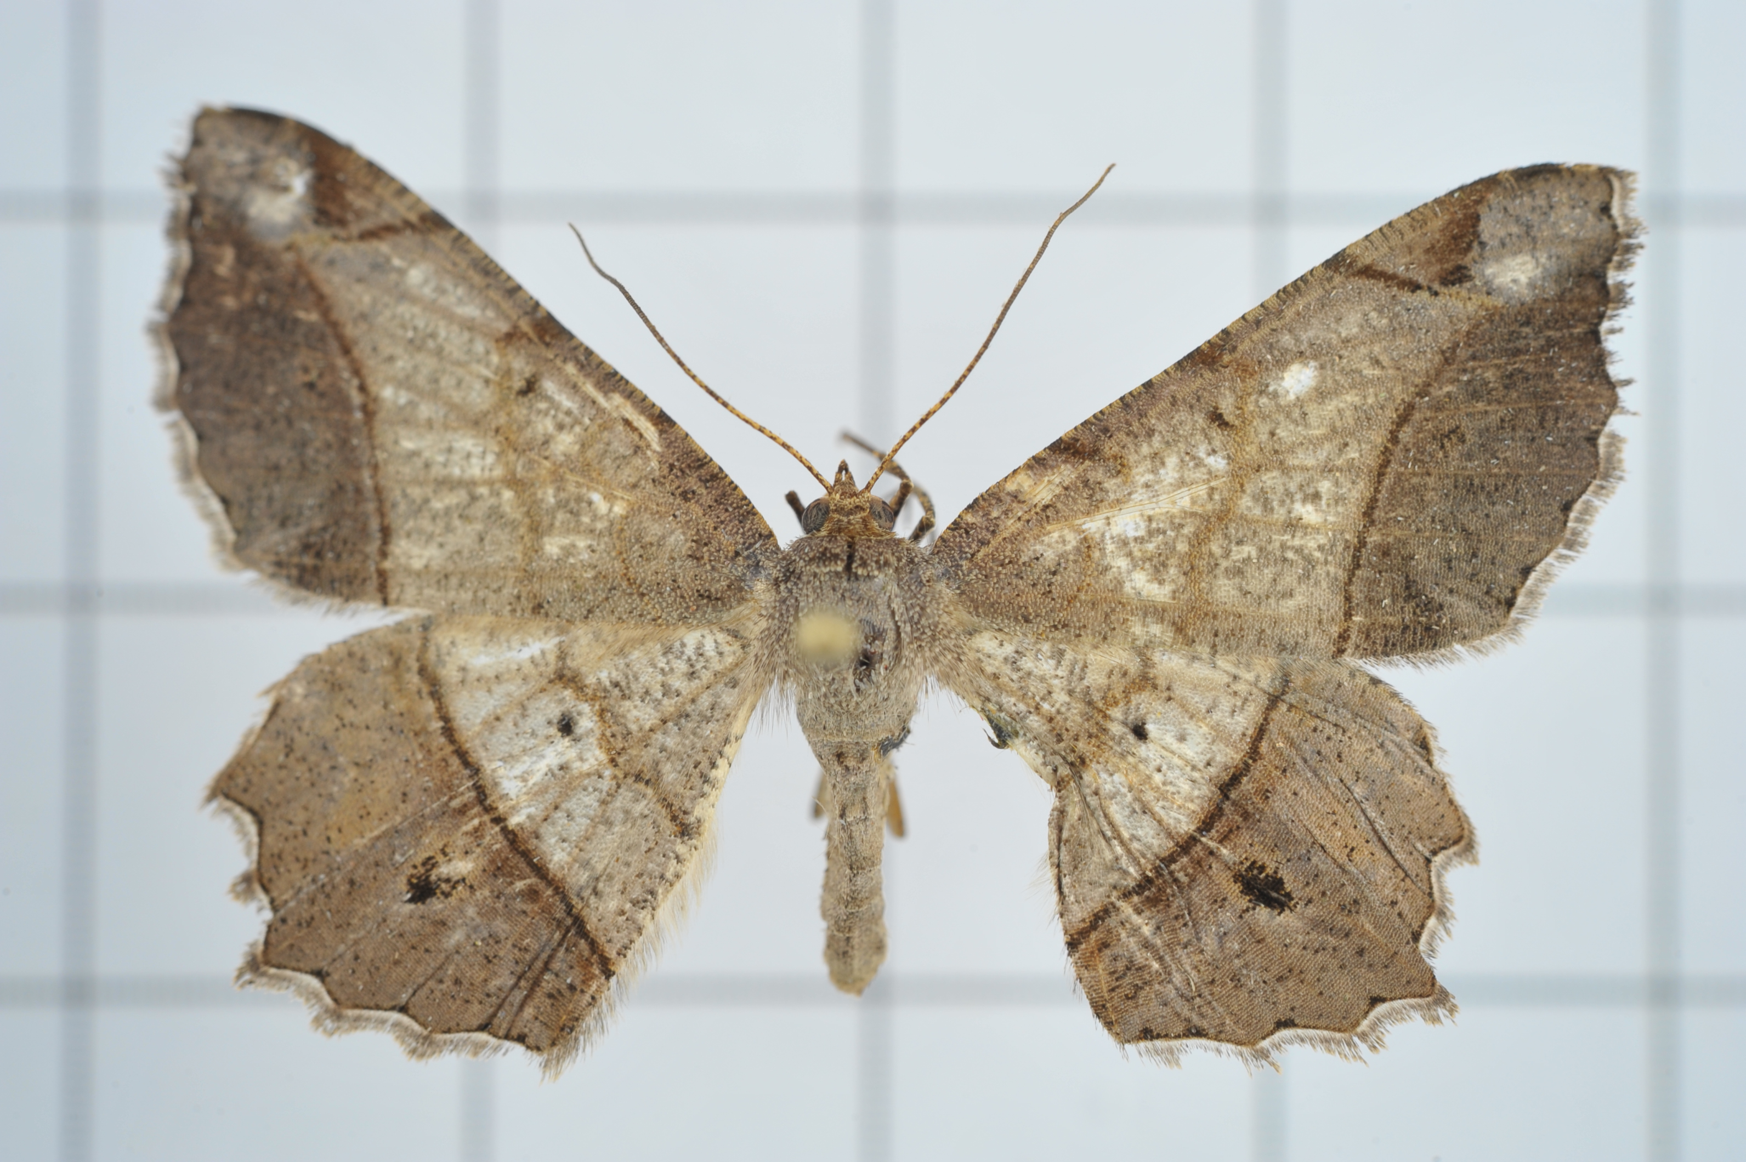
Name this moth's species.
Chiasmia monticolaria notia
